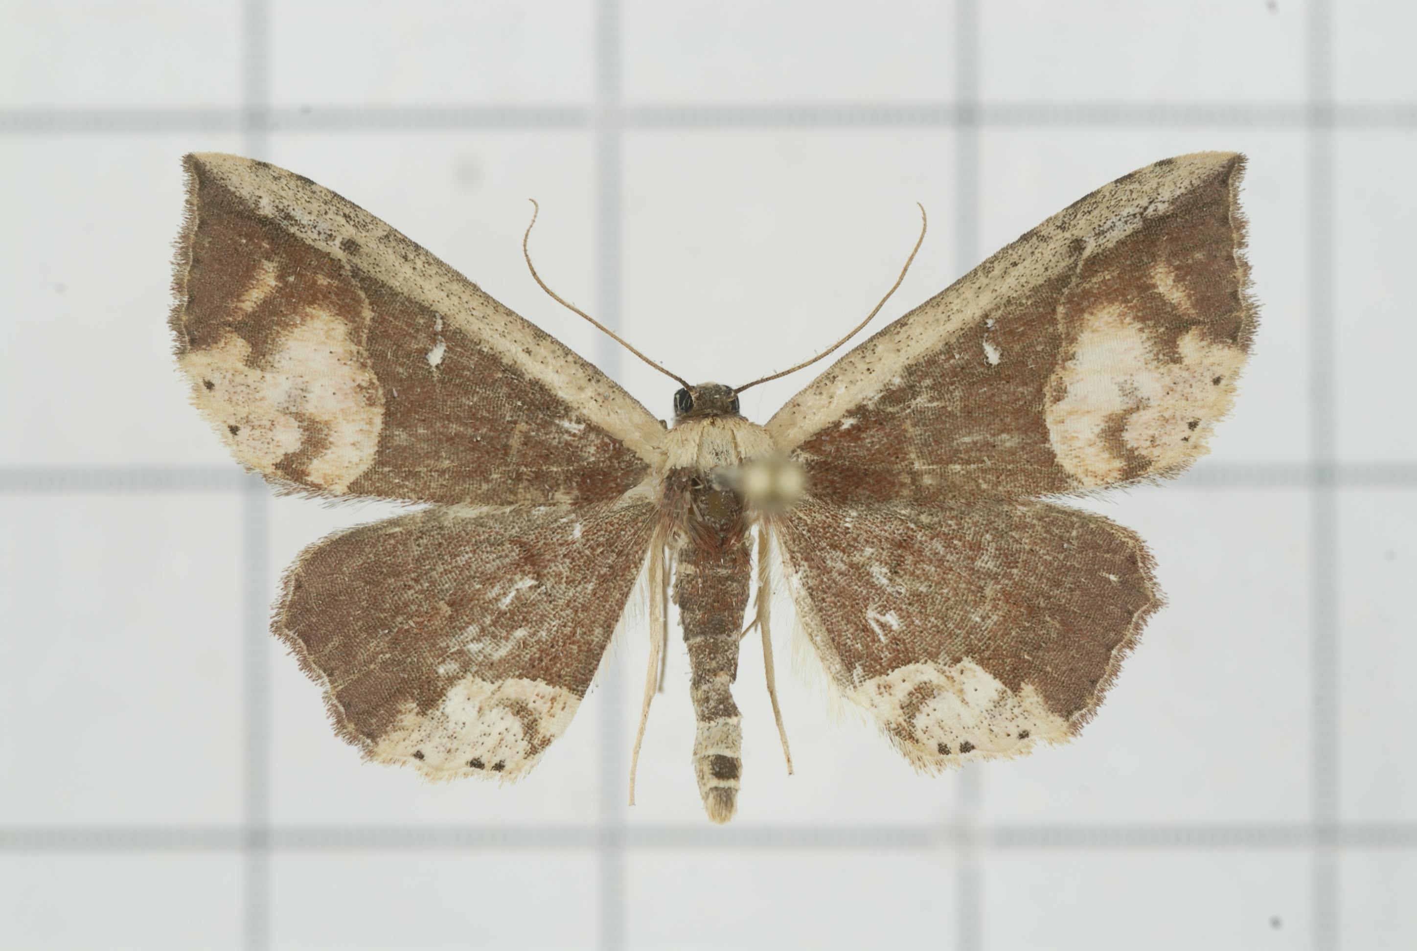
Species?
Oruza glaucotorna
